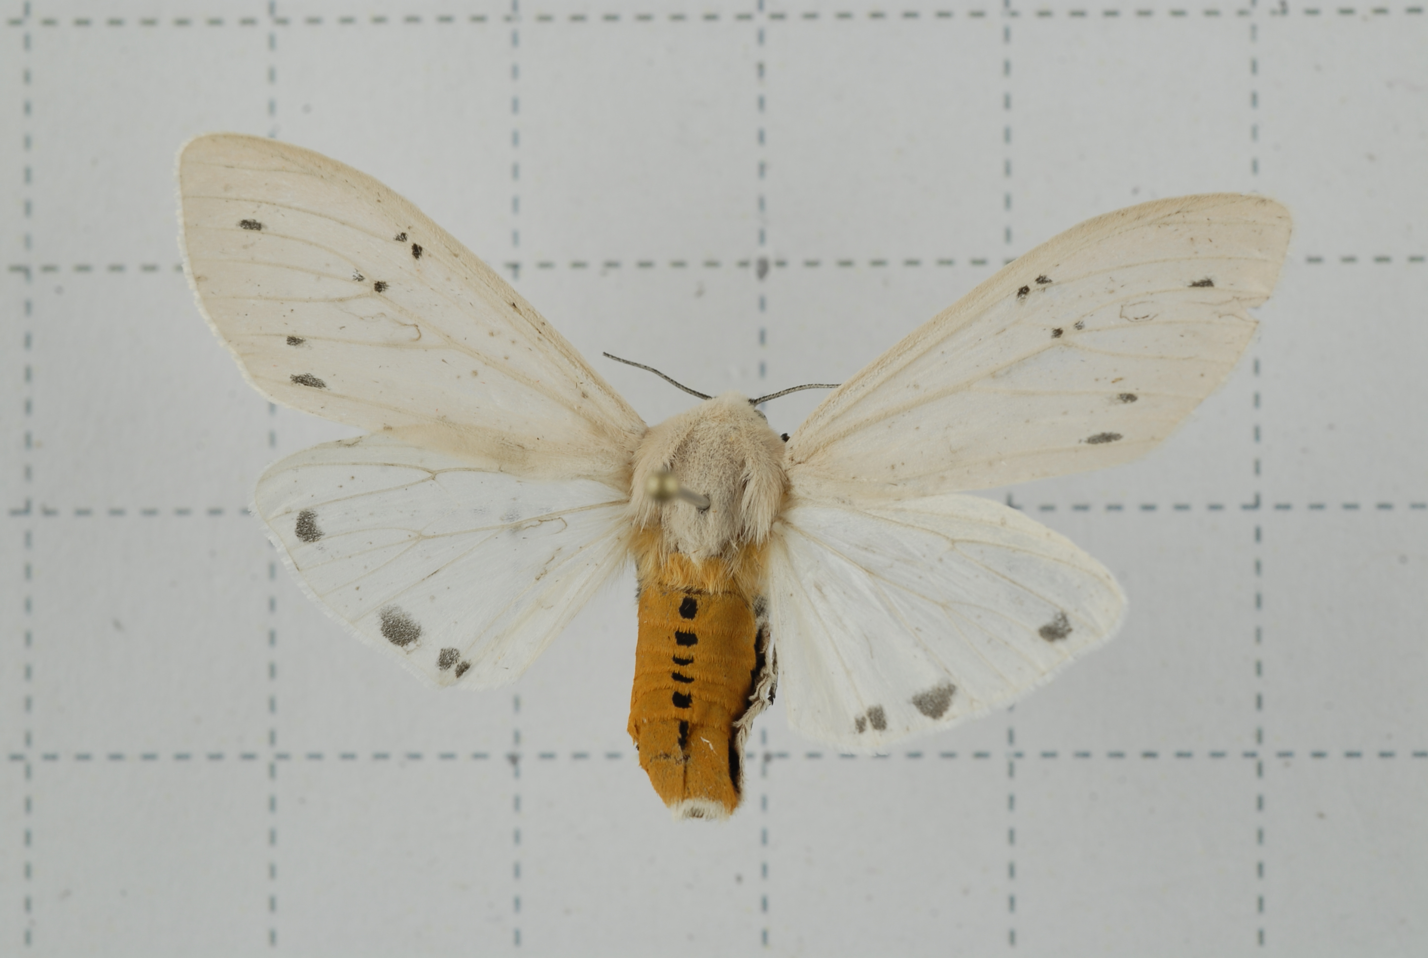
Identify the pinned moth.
Creatonotos transiens koni
